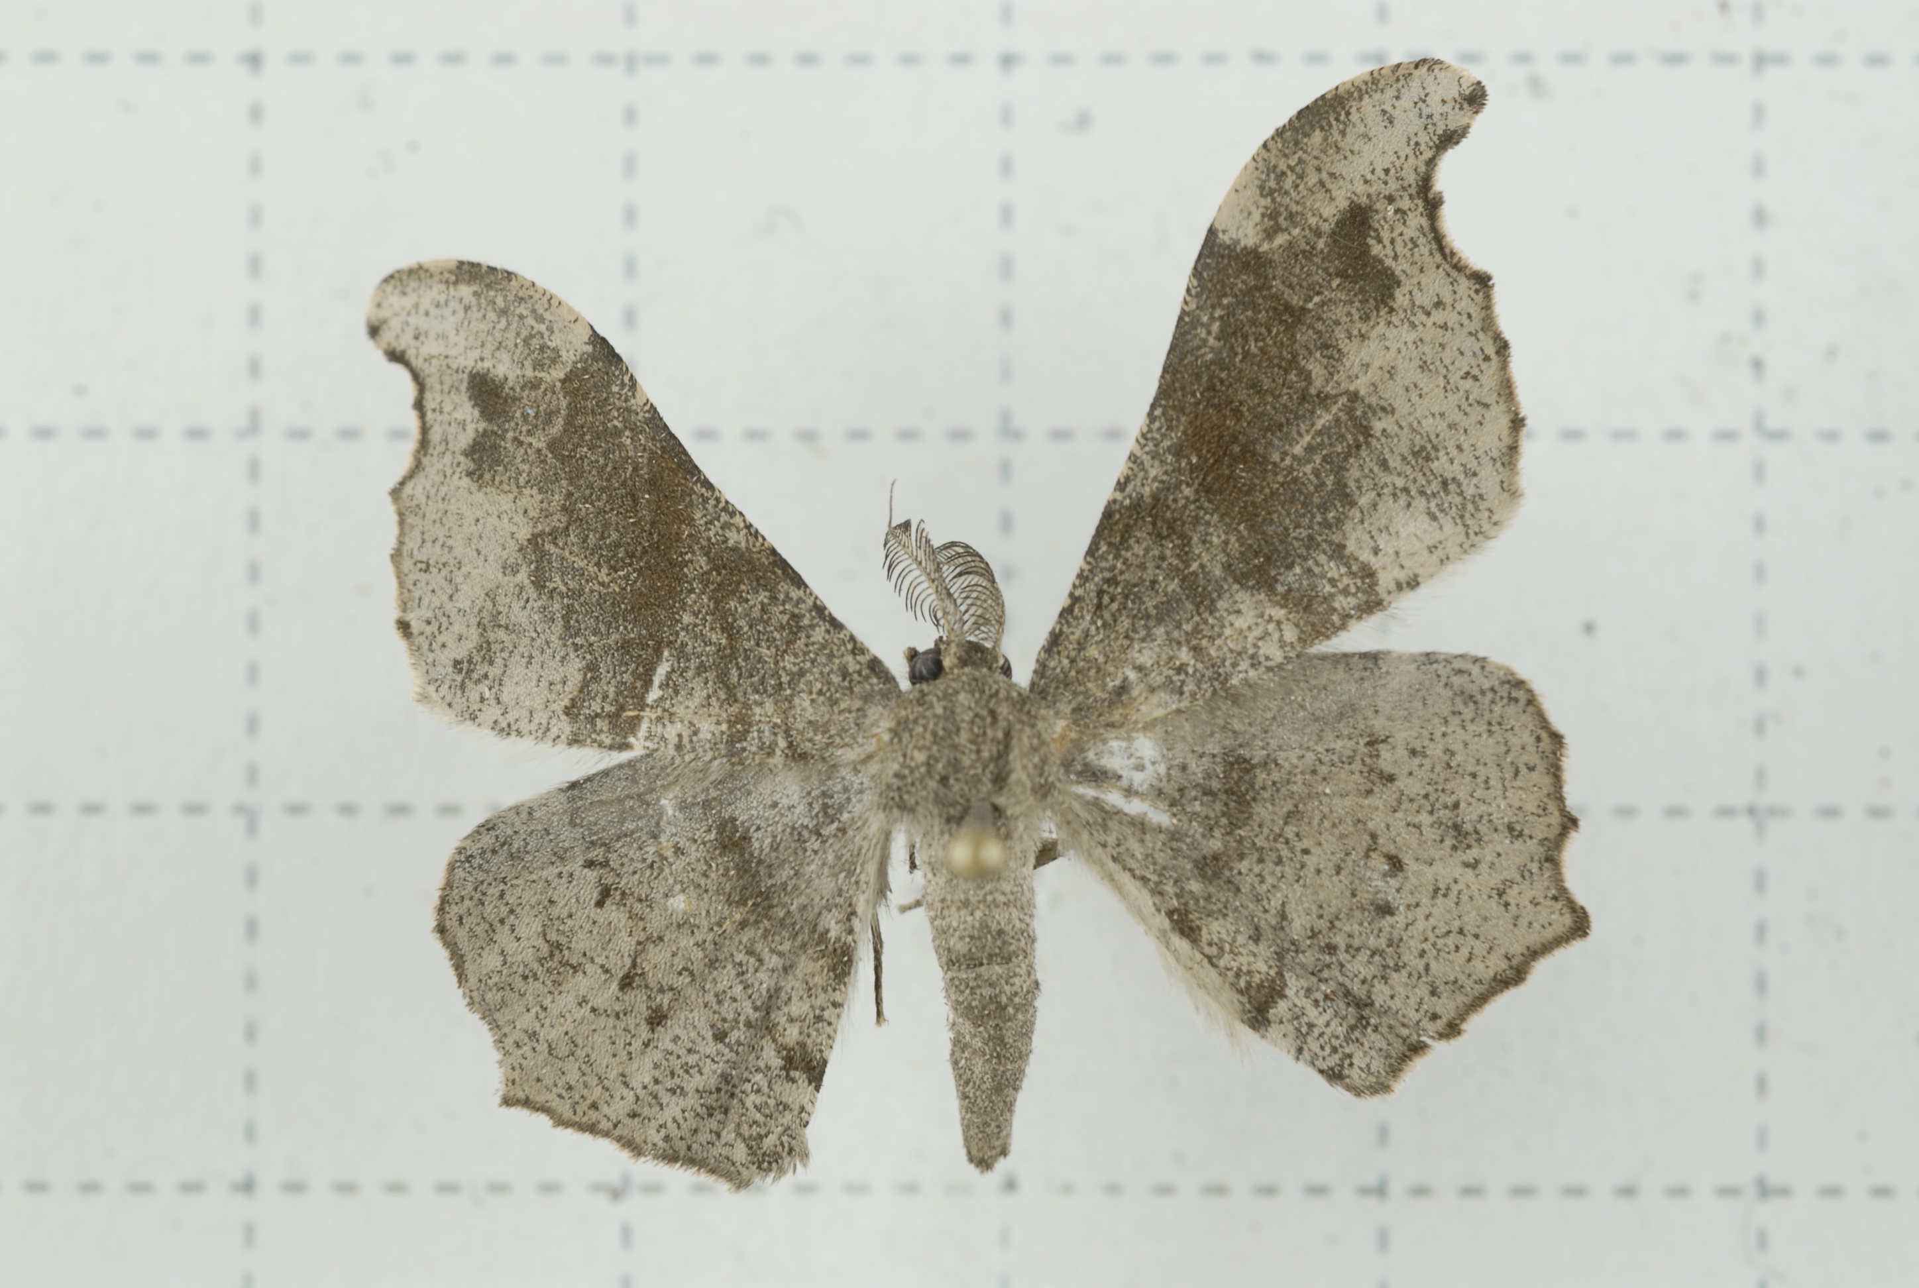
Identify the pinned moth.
Hyposidra talaca talaca
